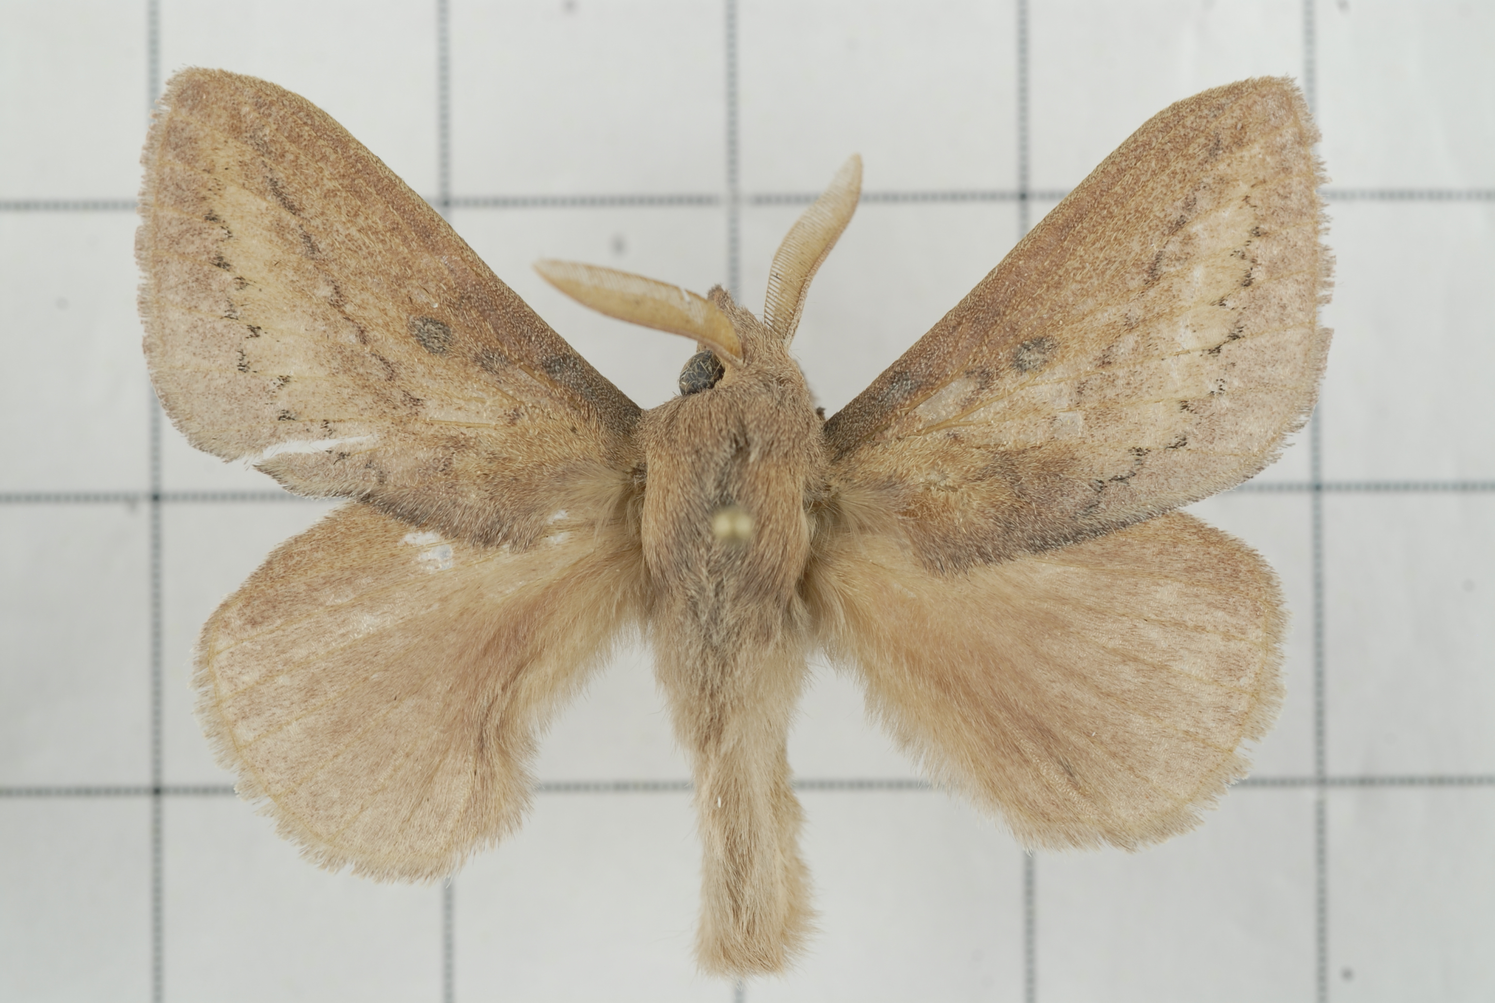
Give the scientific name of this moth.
Euthrix nigropuncta
